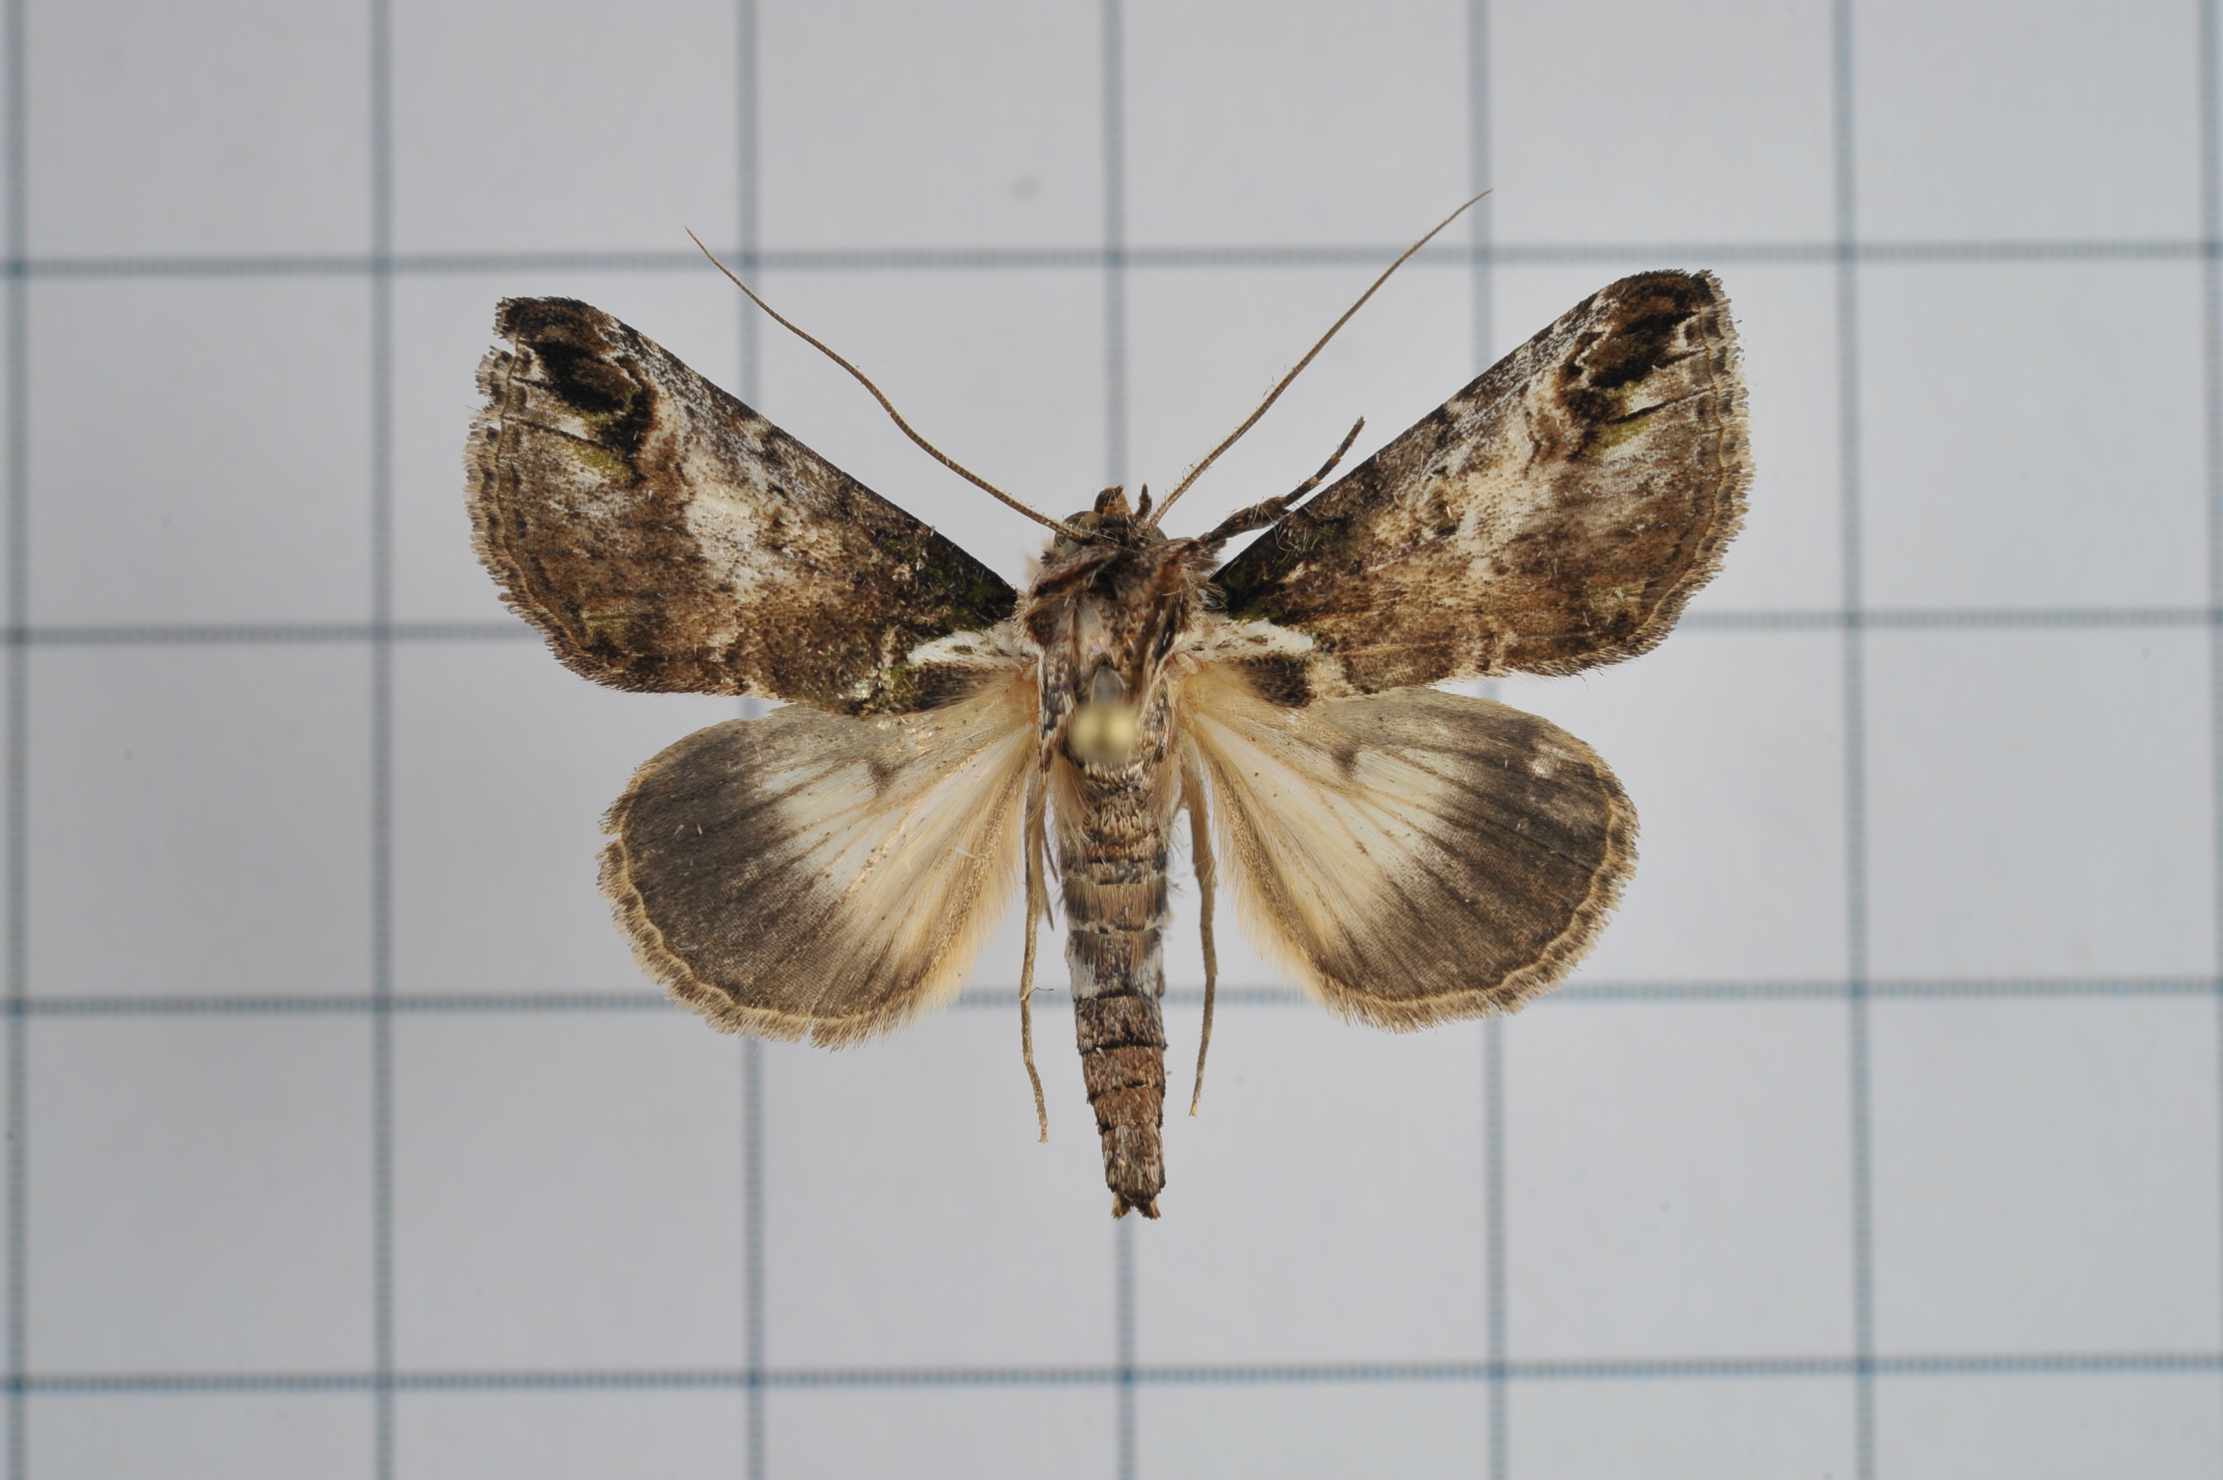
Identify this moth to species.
Risoba prominens
